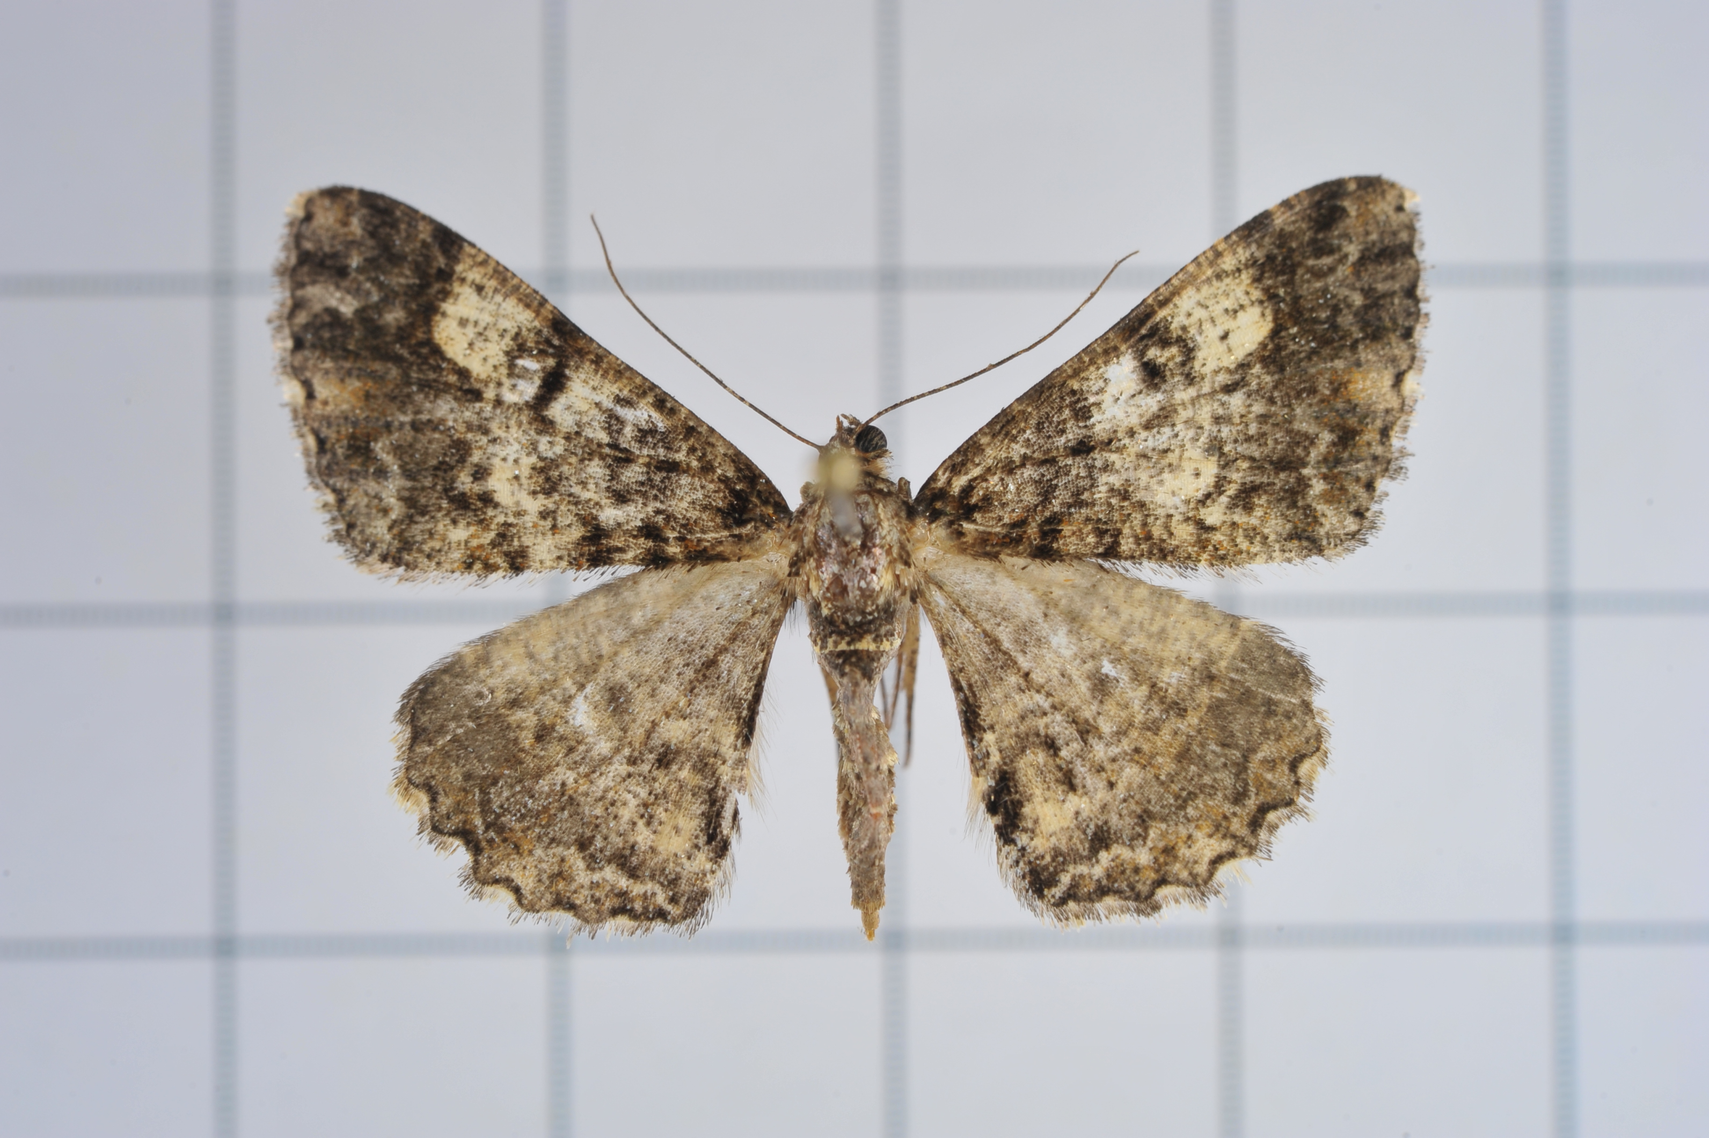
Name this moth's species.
Alcis taiwanovariegata
